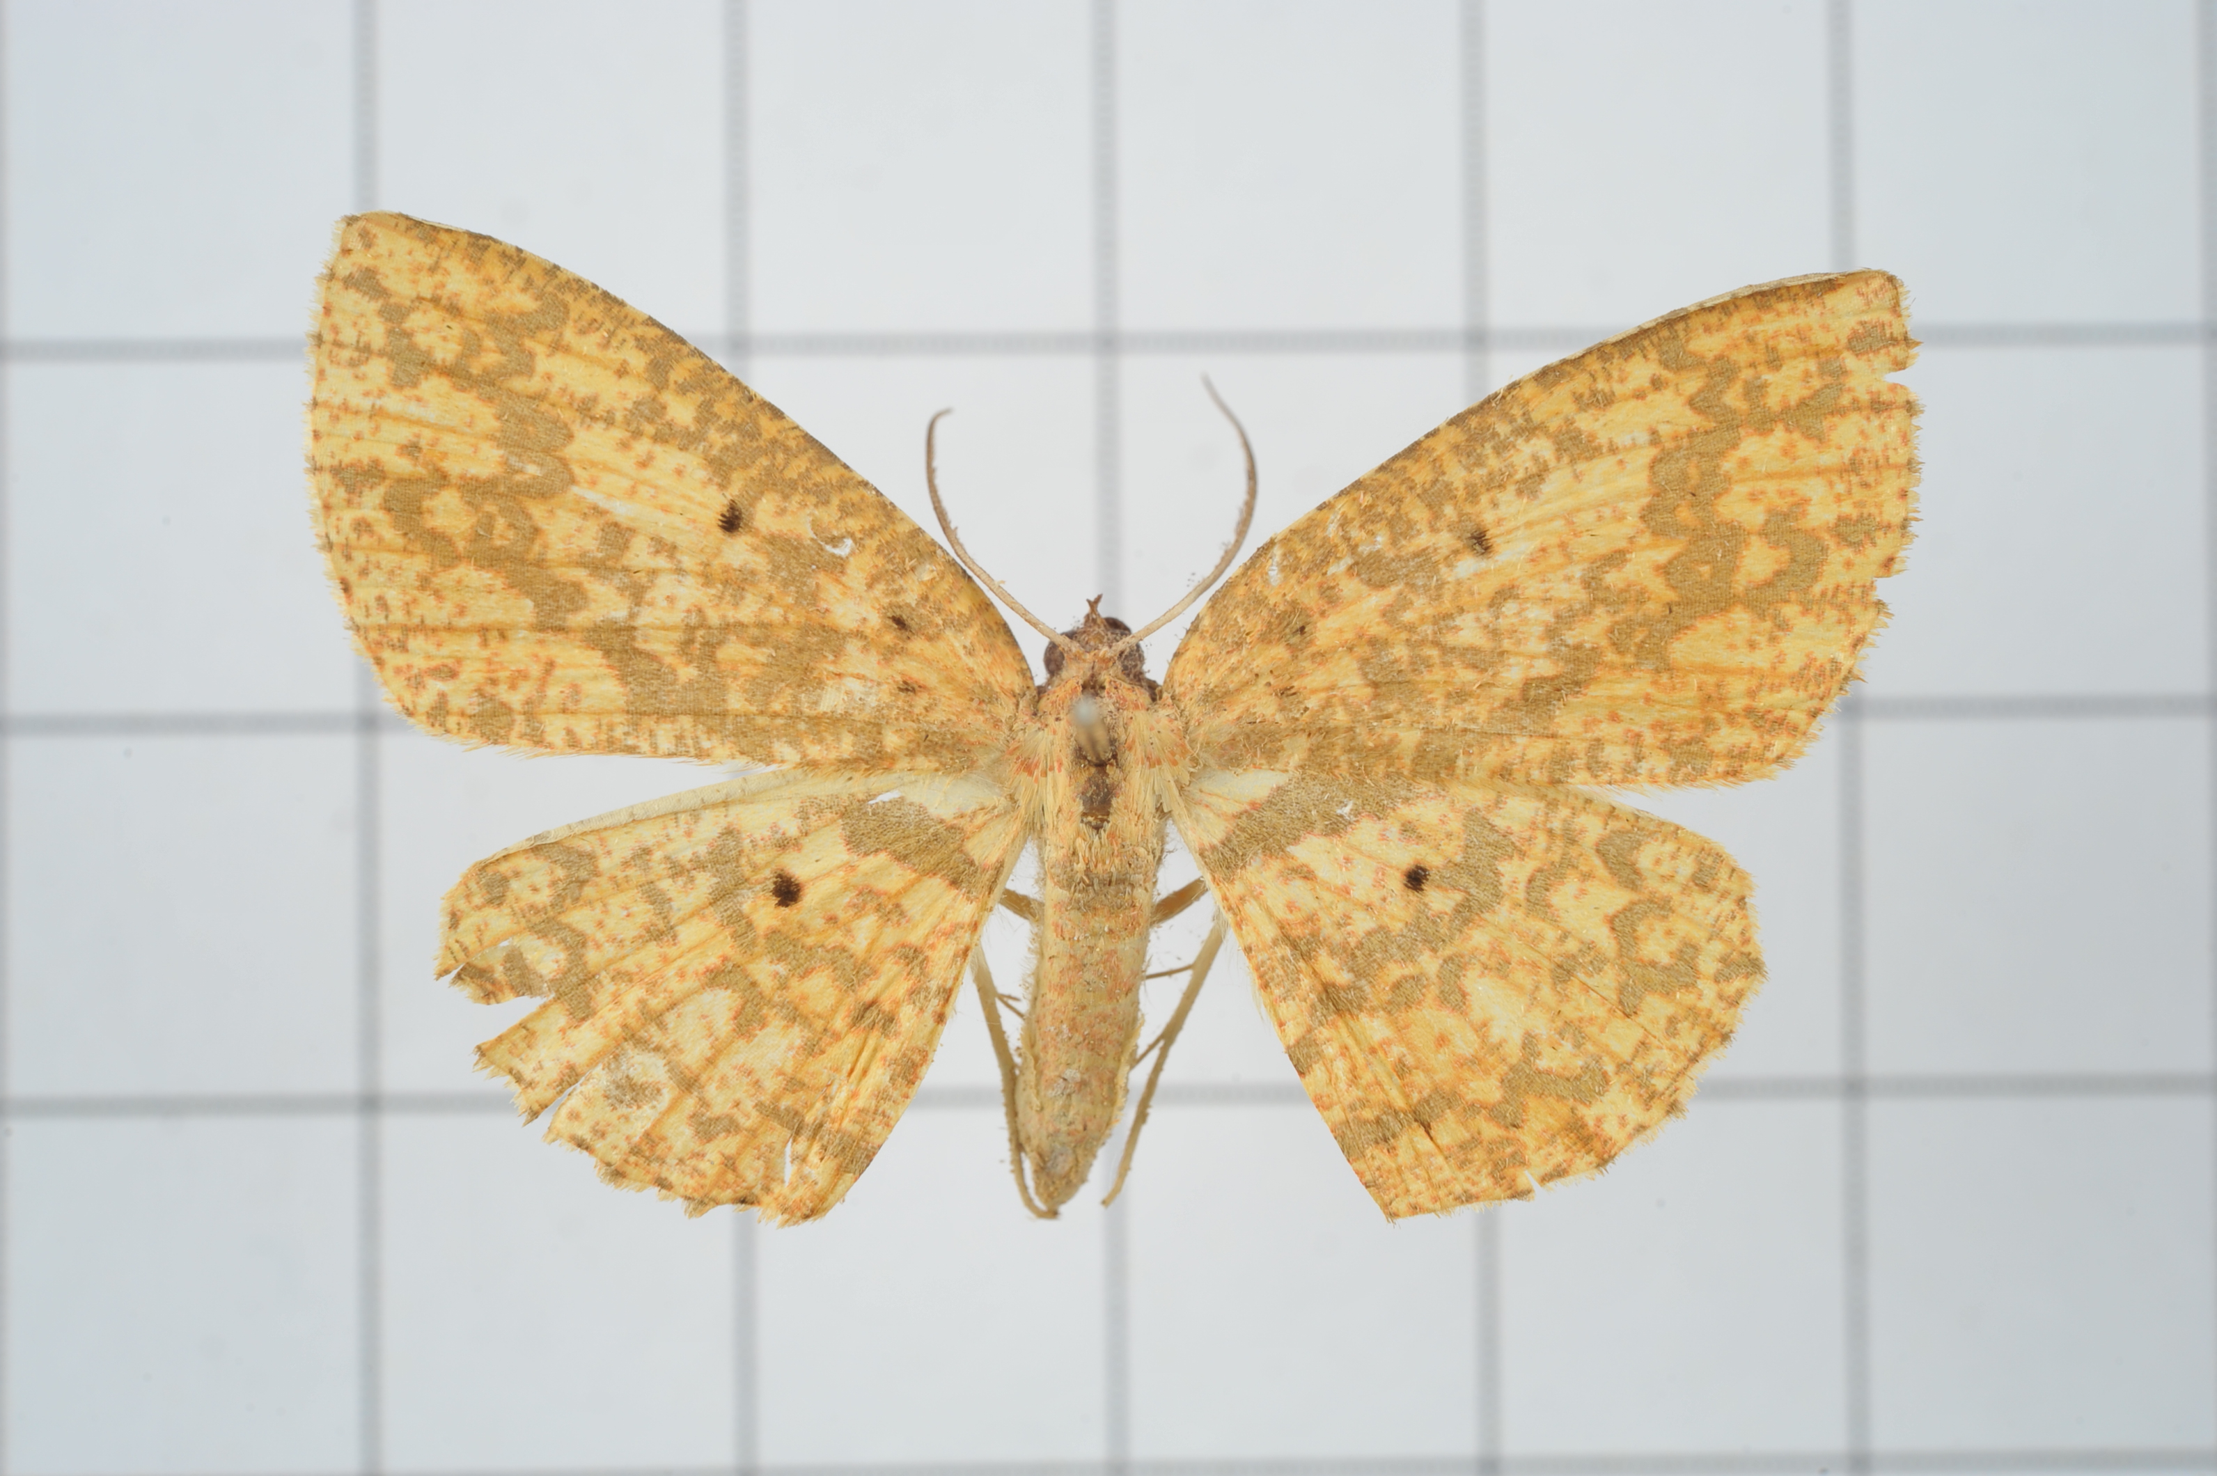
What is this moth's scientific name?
Borbacha pardaria
